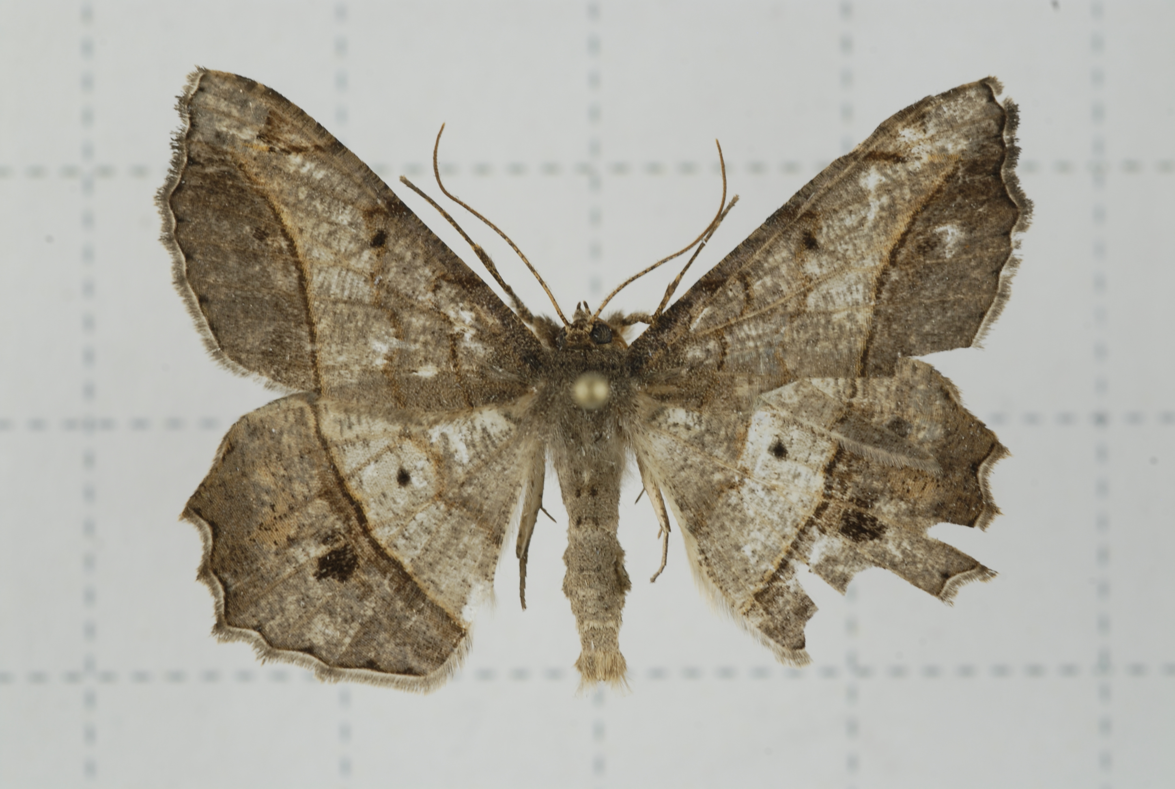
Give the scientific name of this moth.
Chiasmia monticolaria notia
